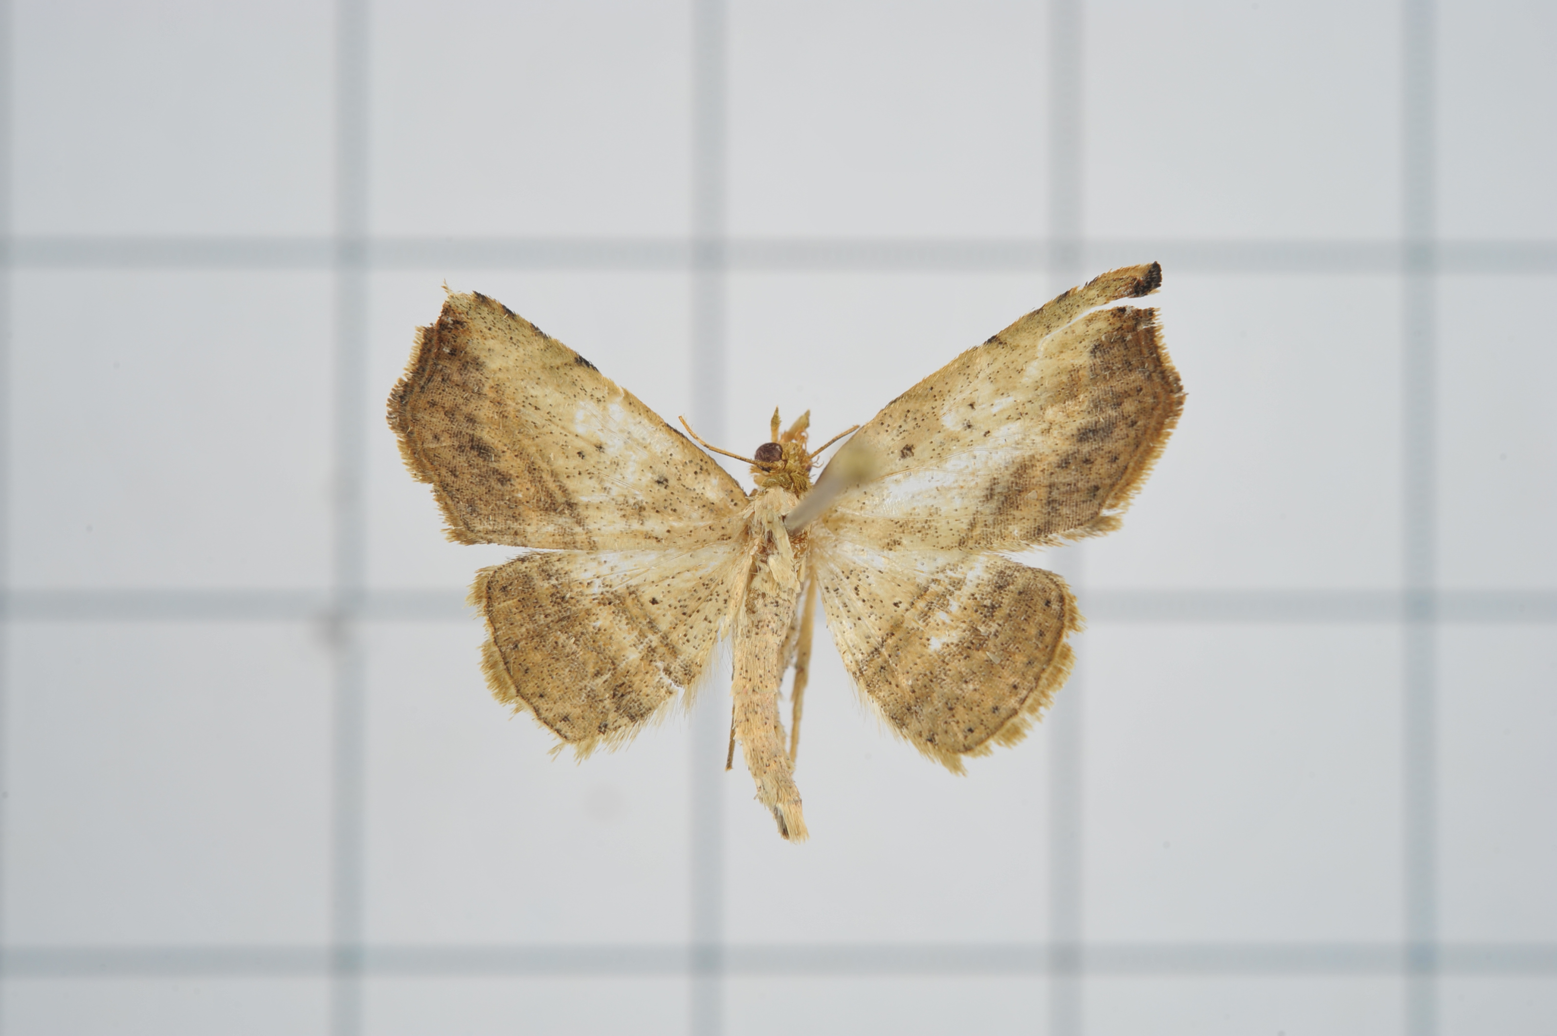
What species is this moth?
Corgatha atrifalcis
